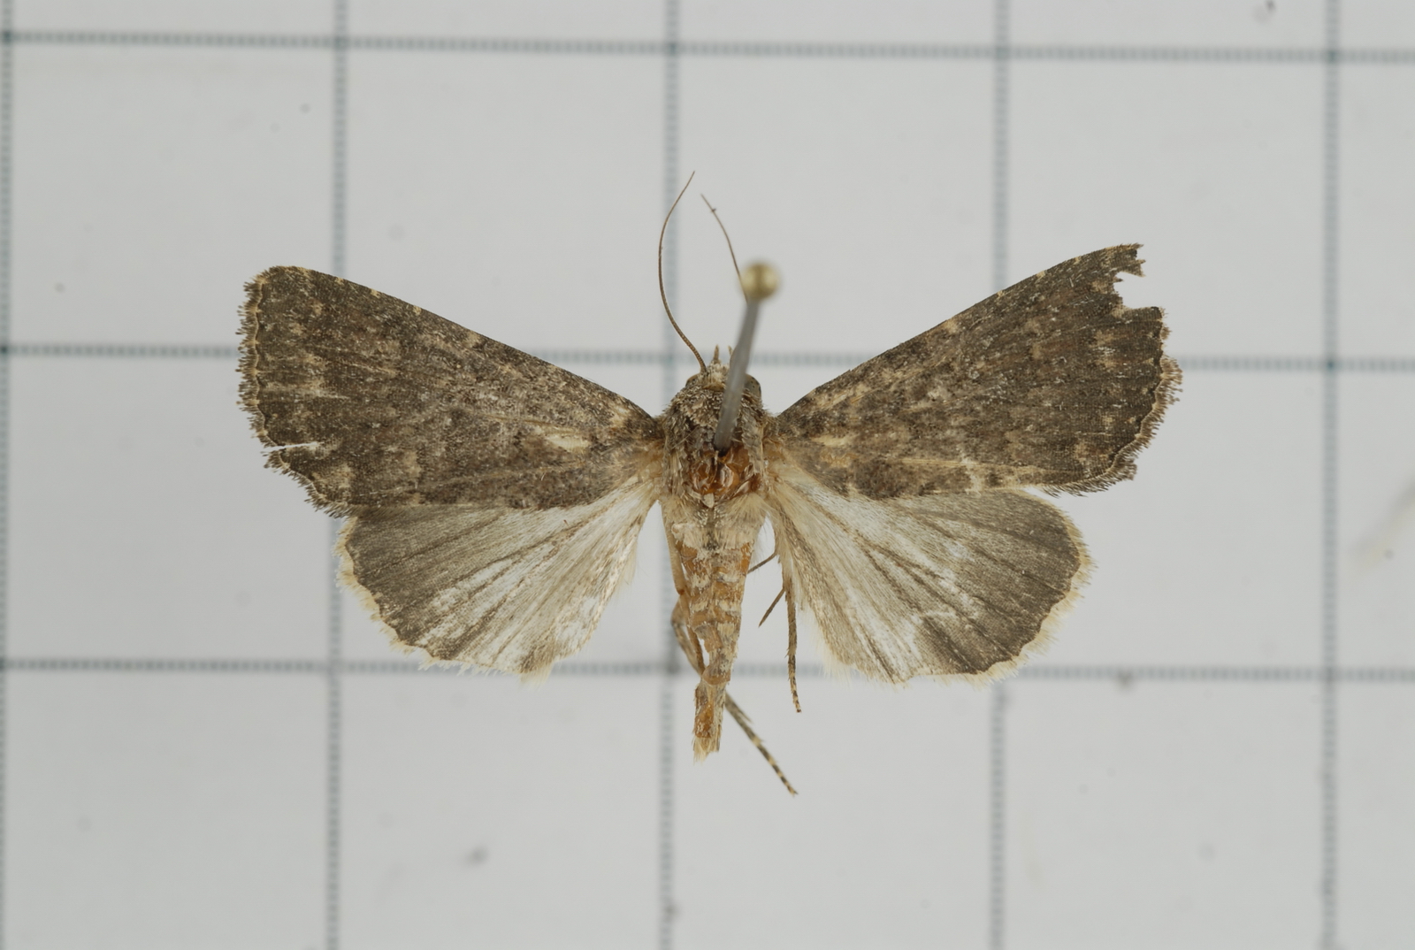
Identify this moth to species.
Condica serva
